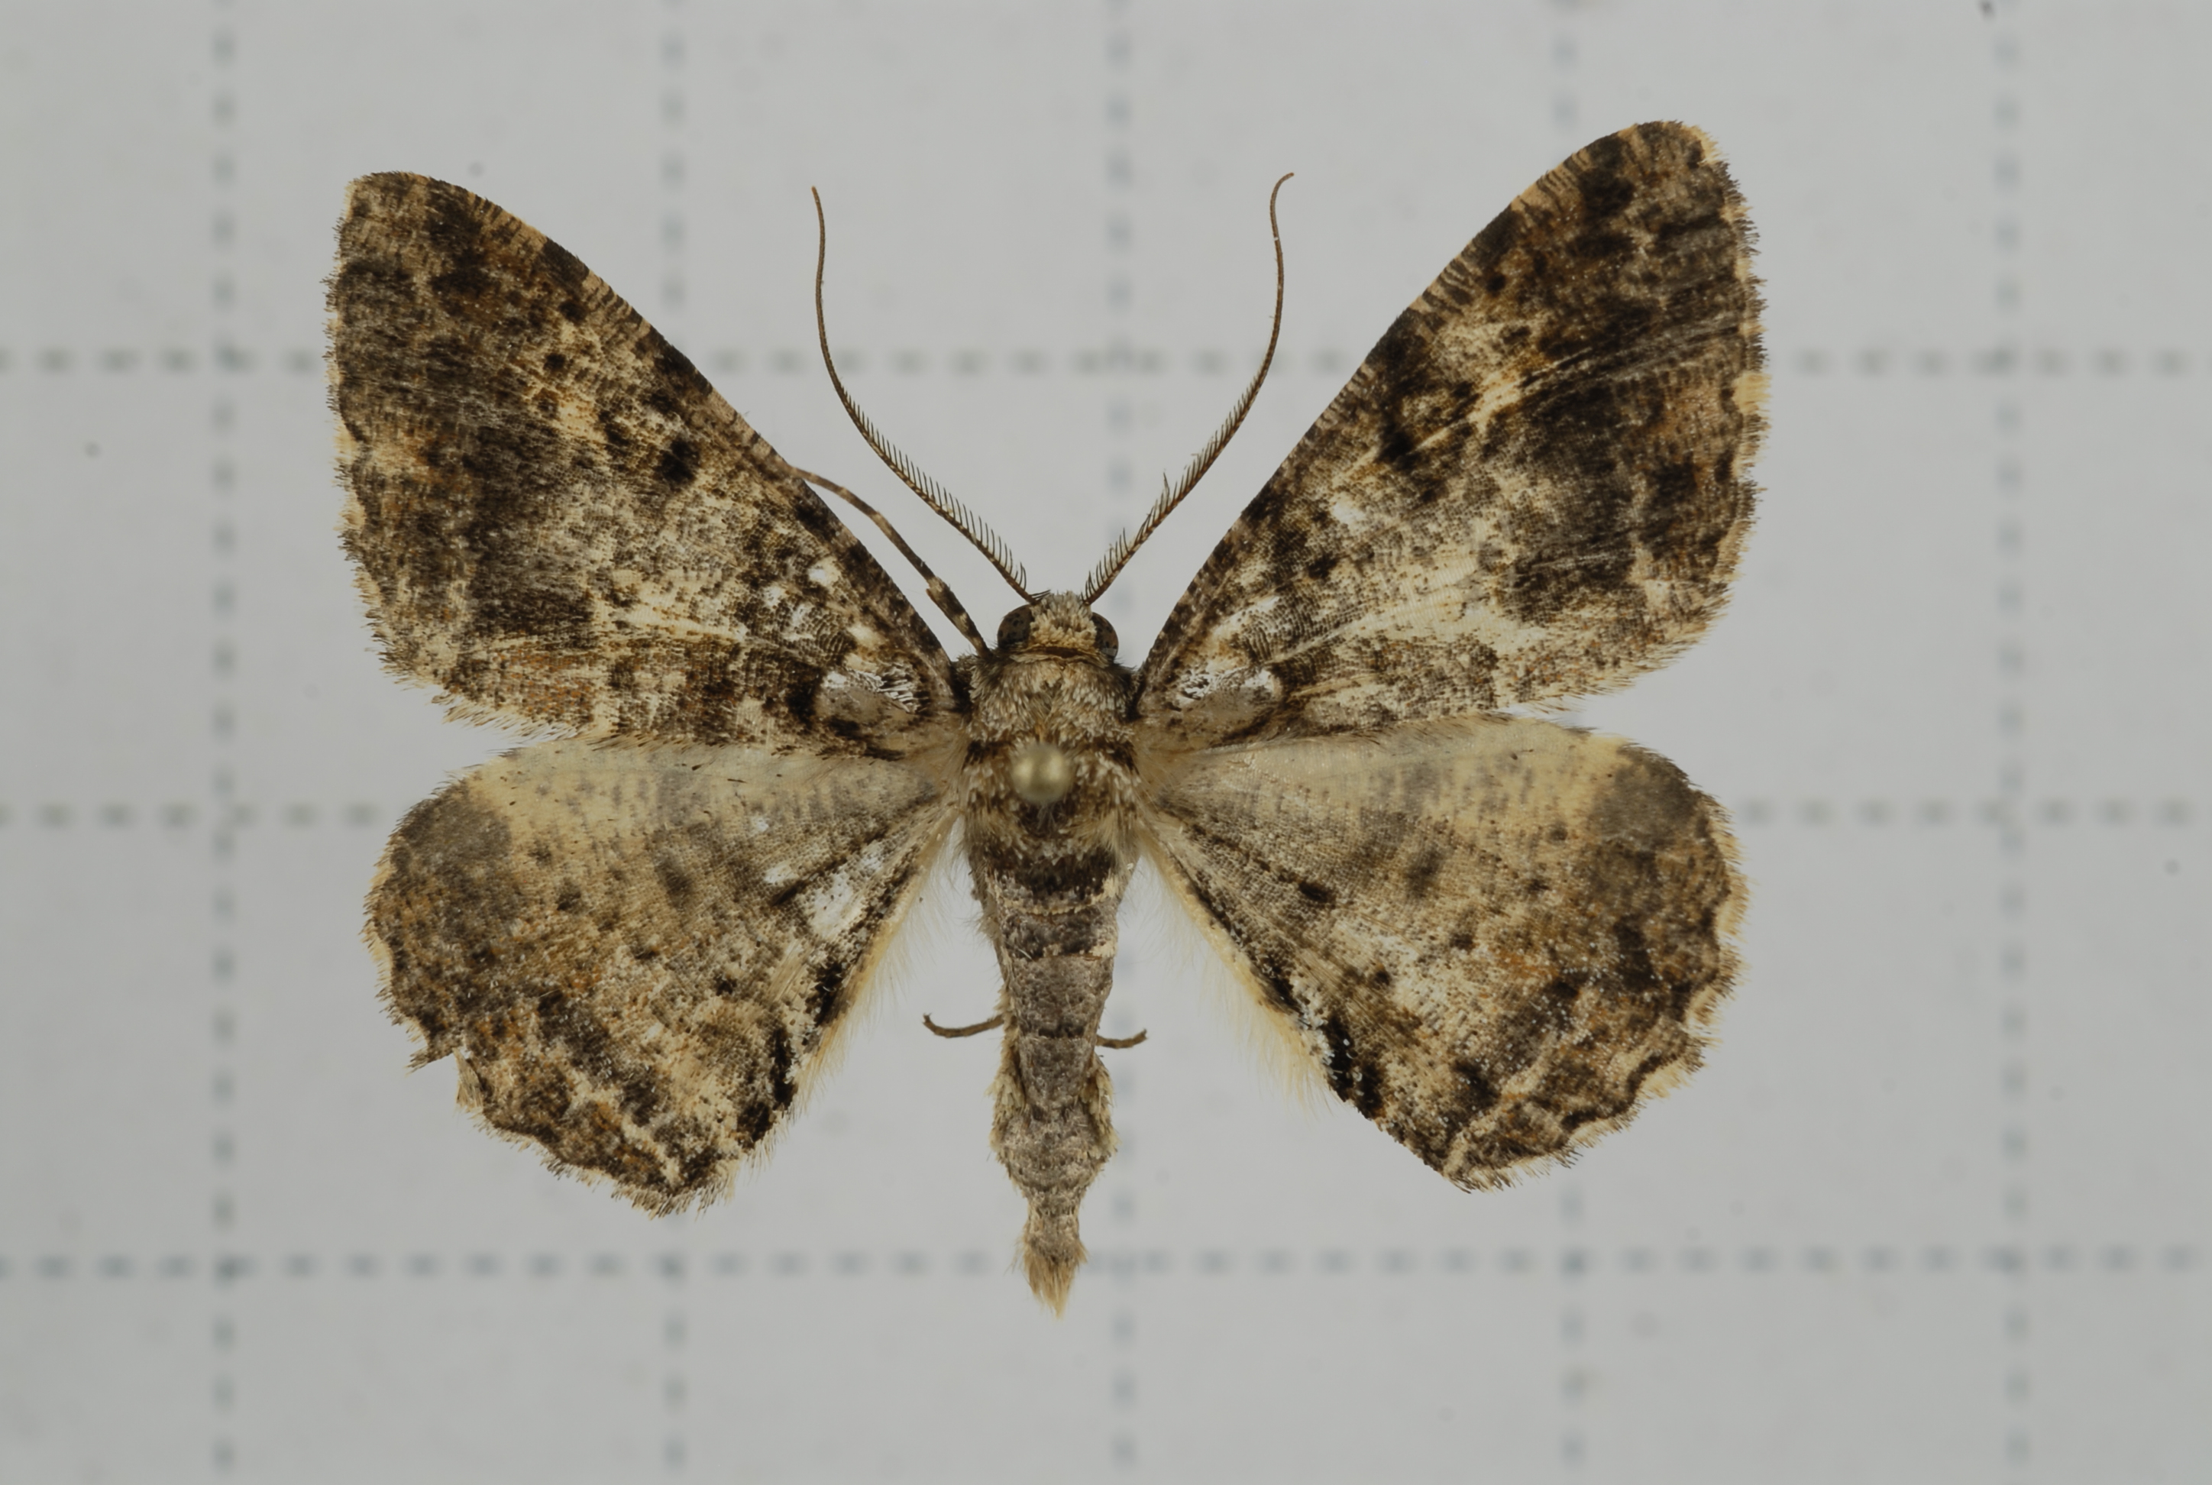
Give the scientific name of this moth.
Alcis taiwanovariegata
